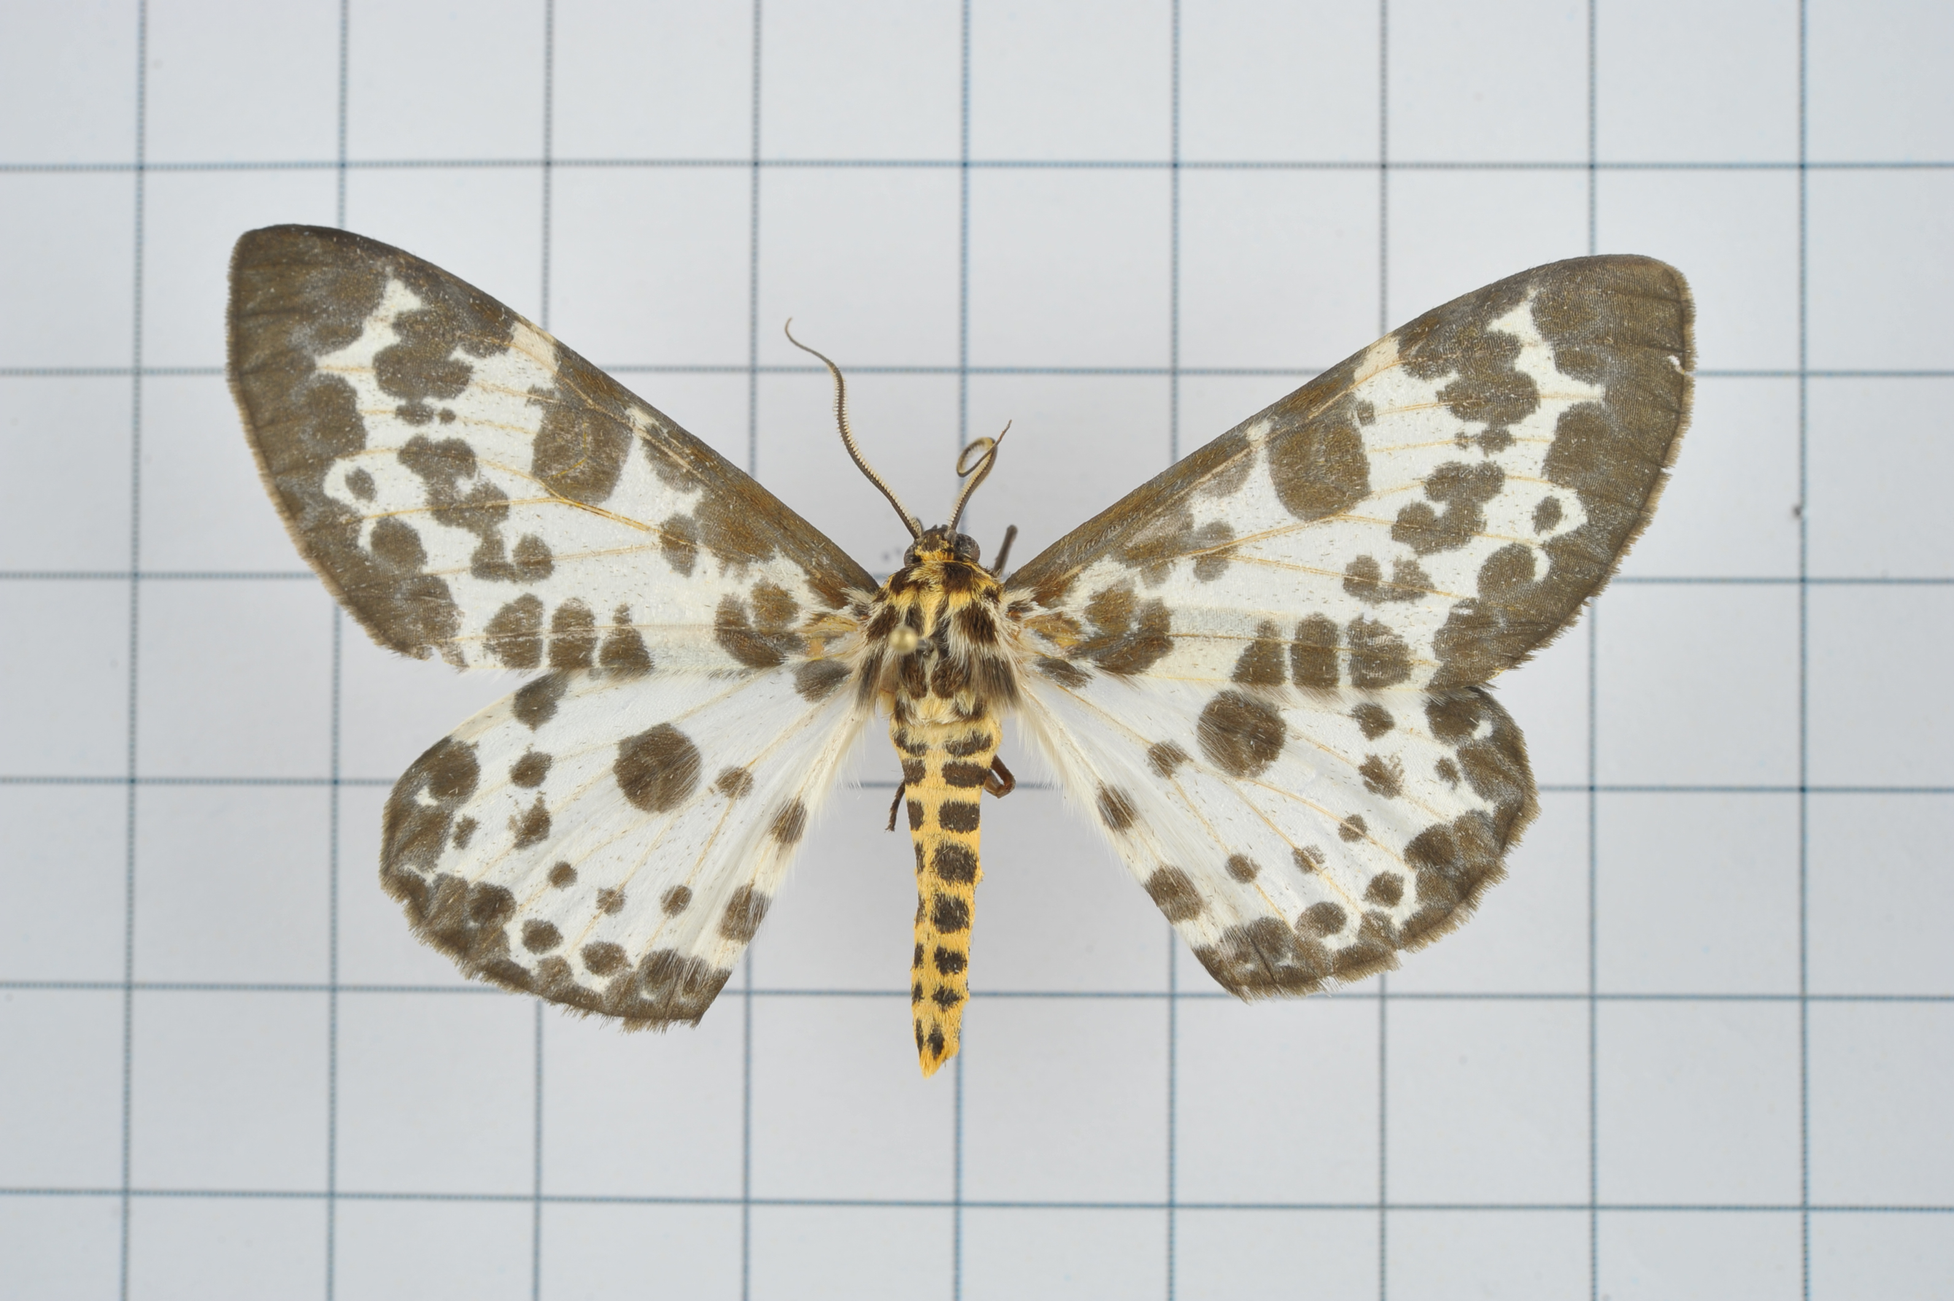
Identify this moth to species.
Parapercnia giraffata
